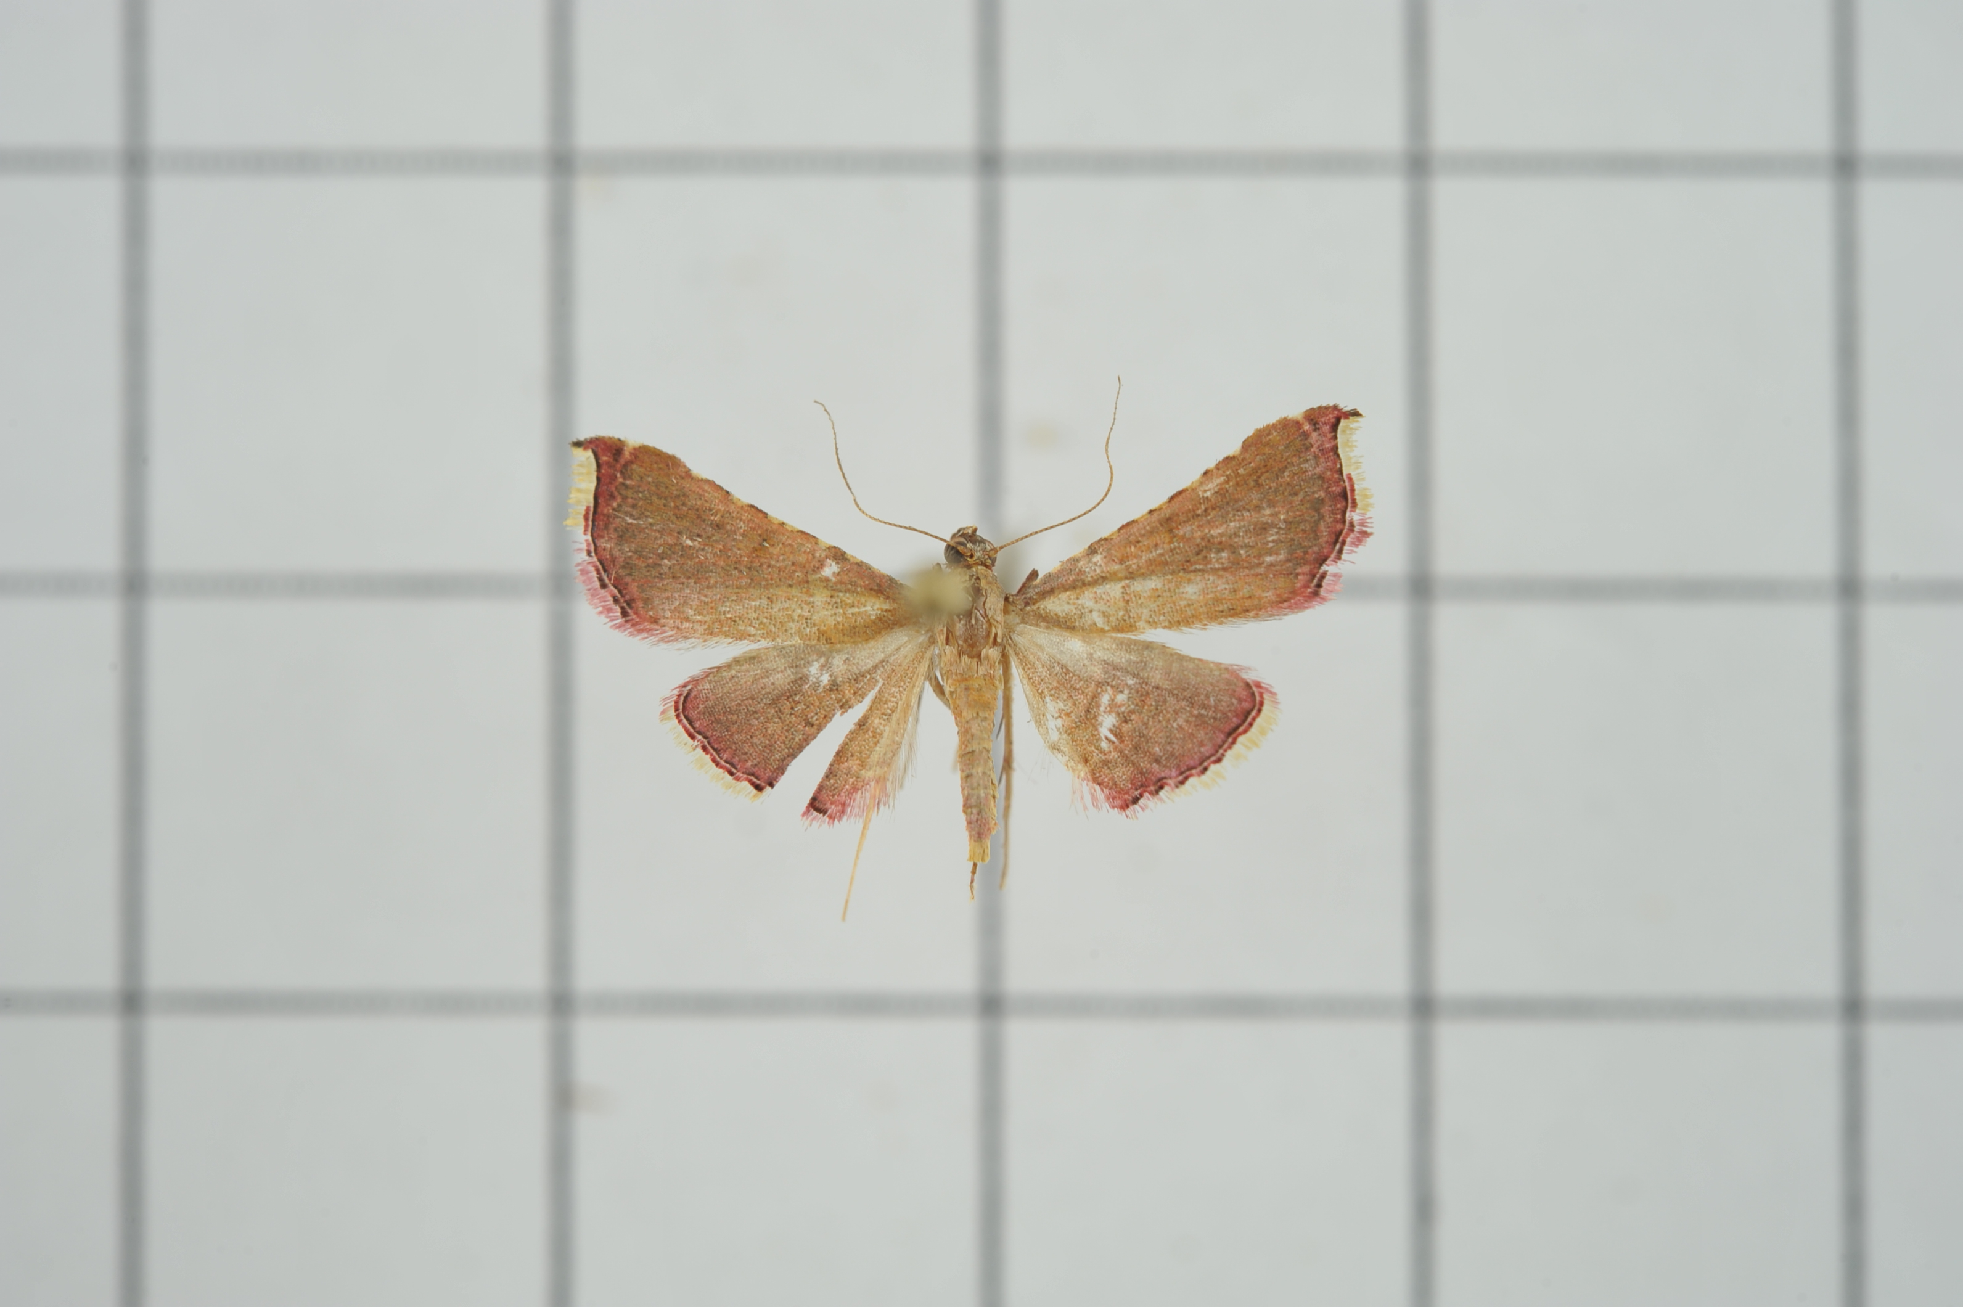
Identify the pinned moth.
Endotricha minialis
